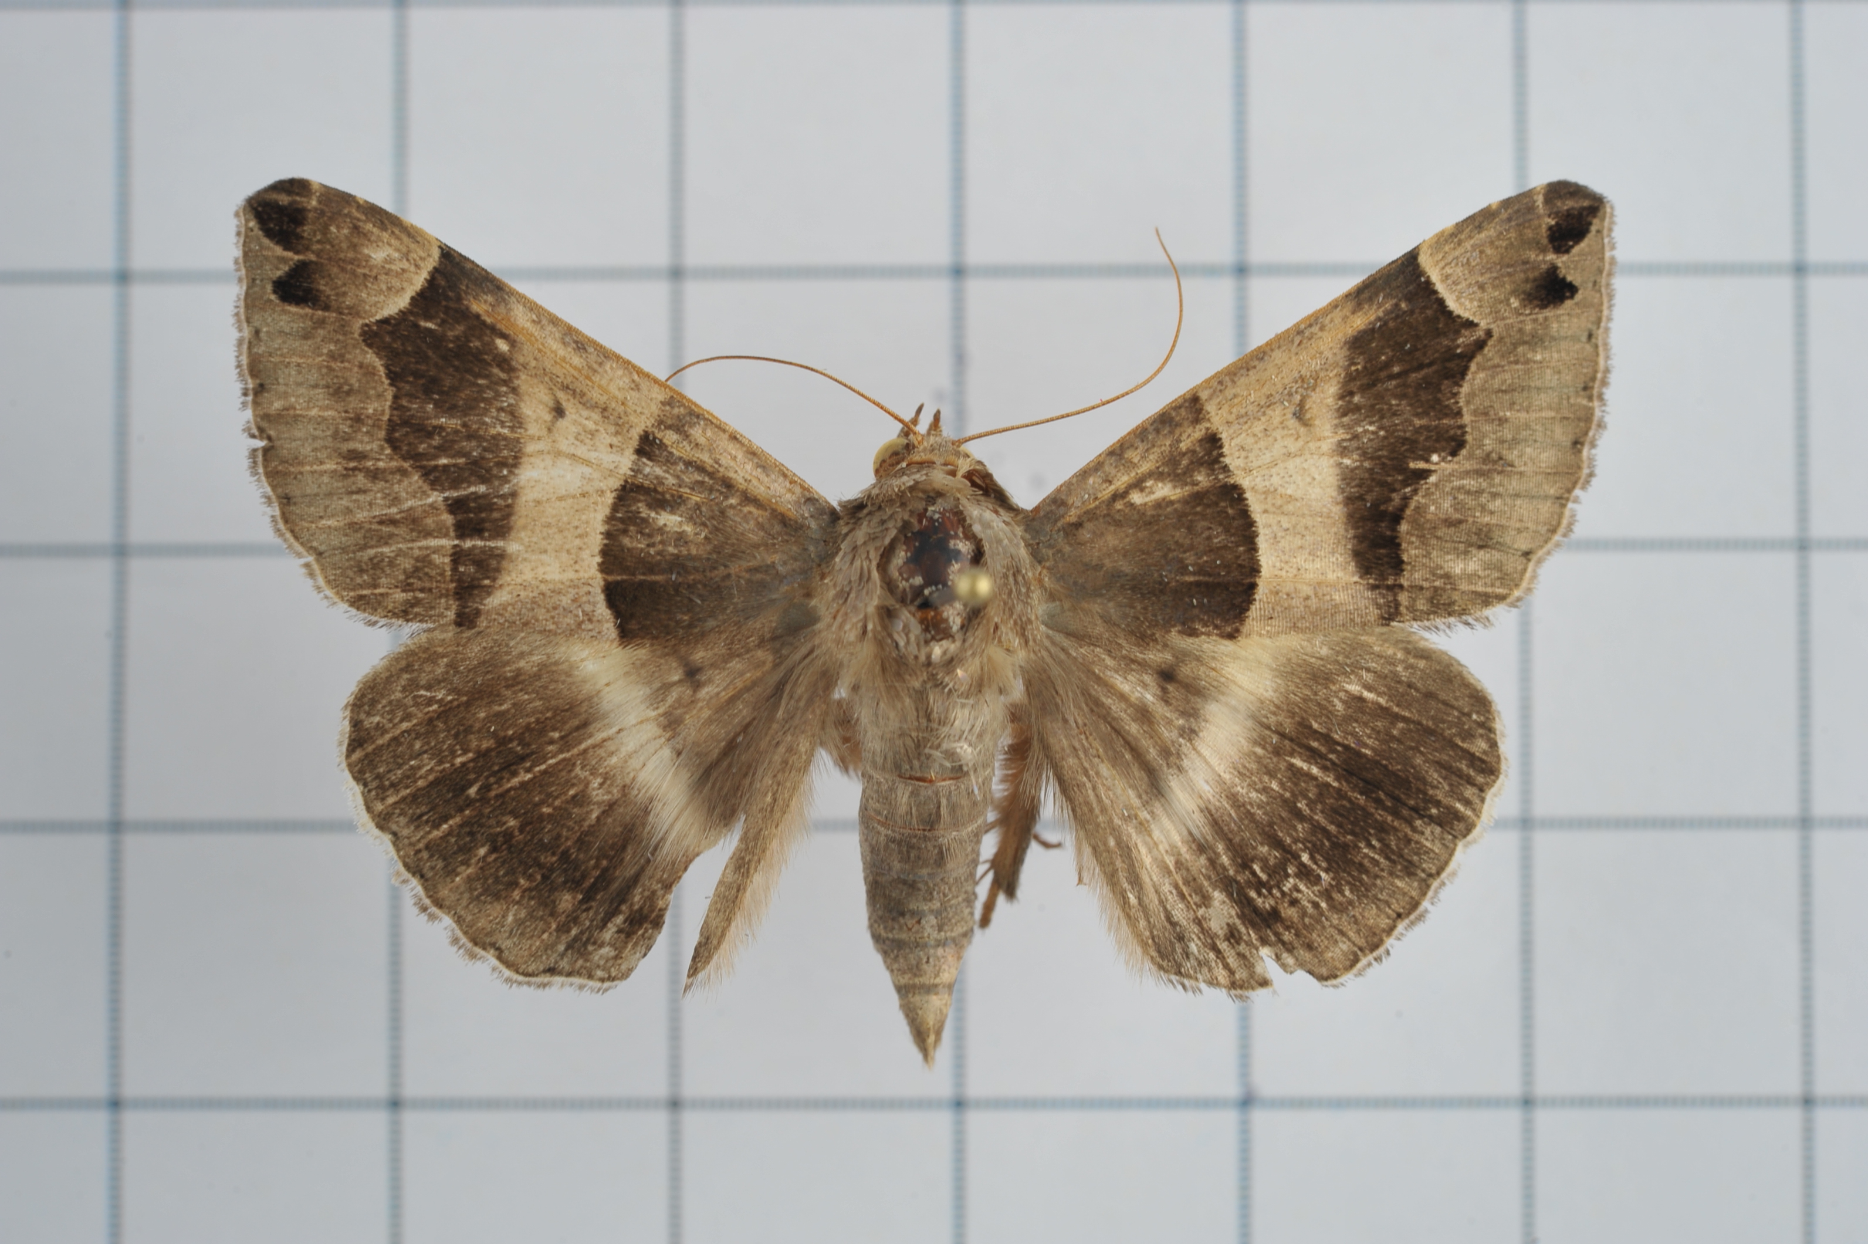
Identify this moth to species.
Parallelia stuposa
